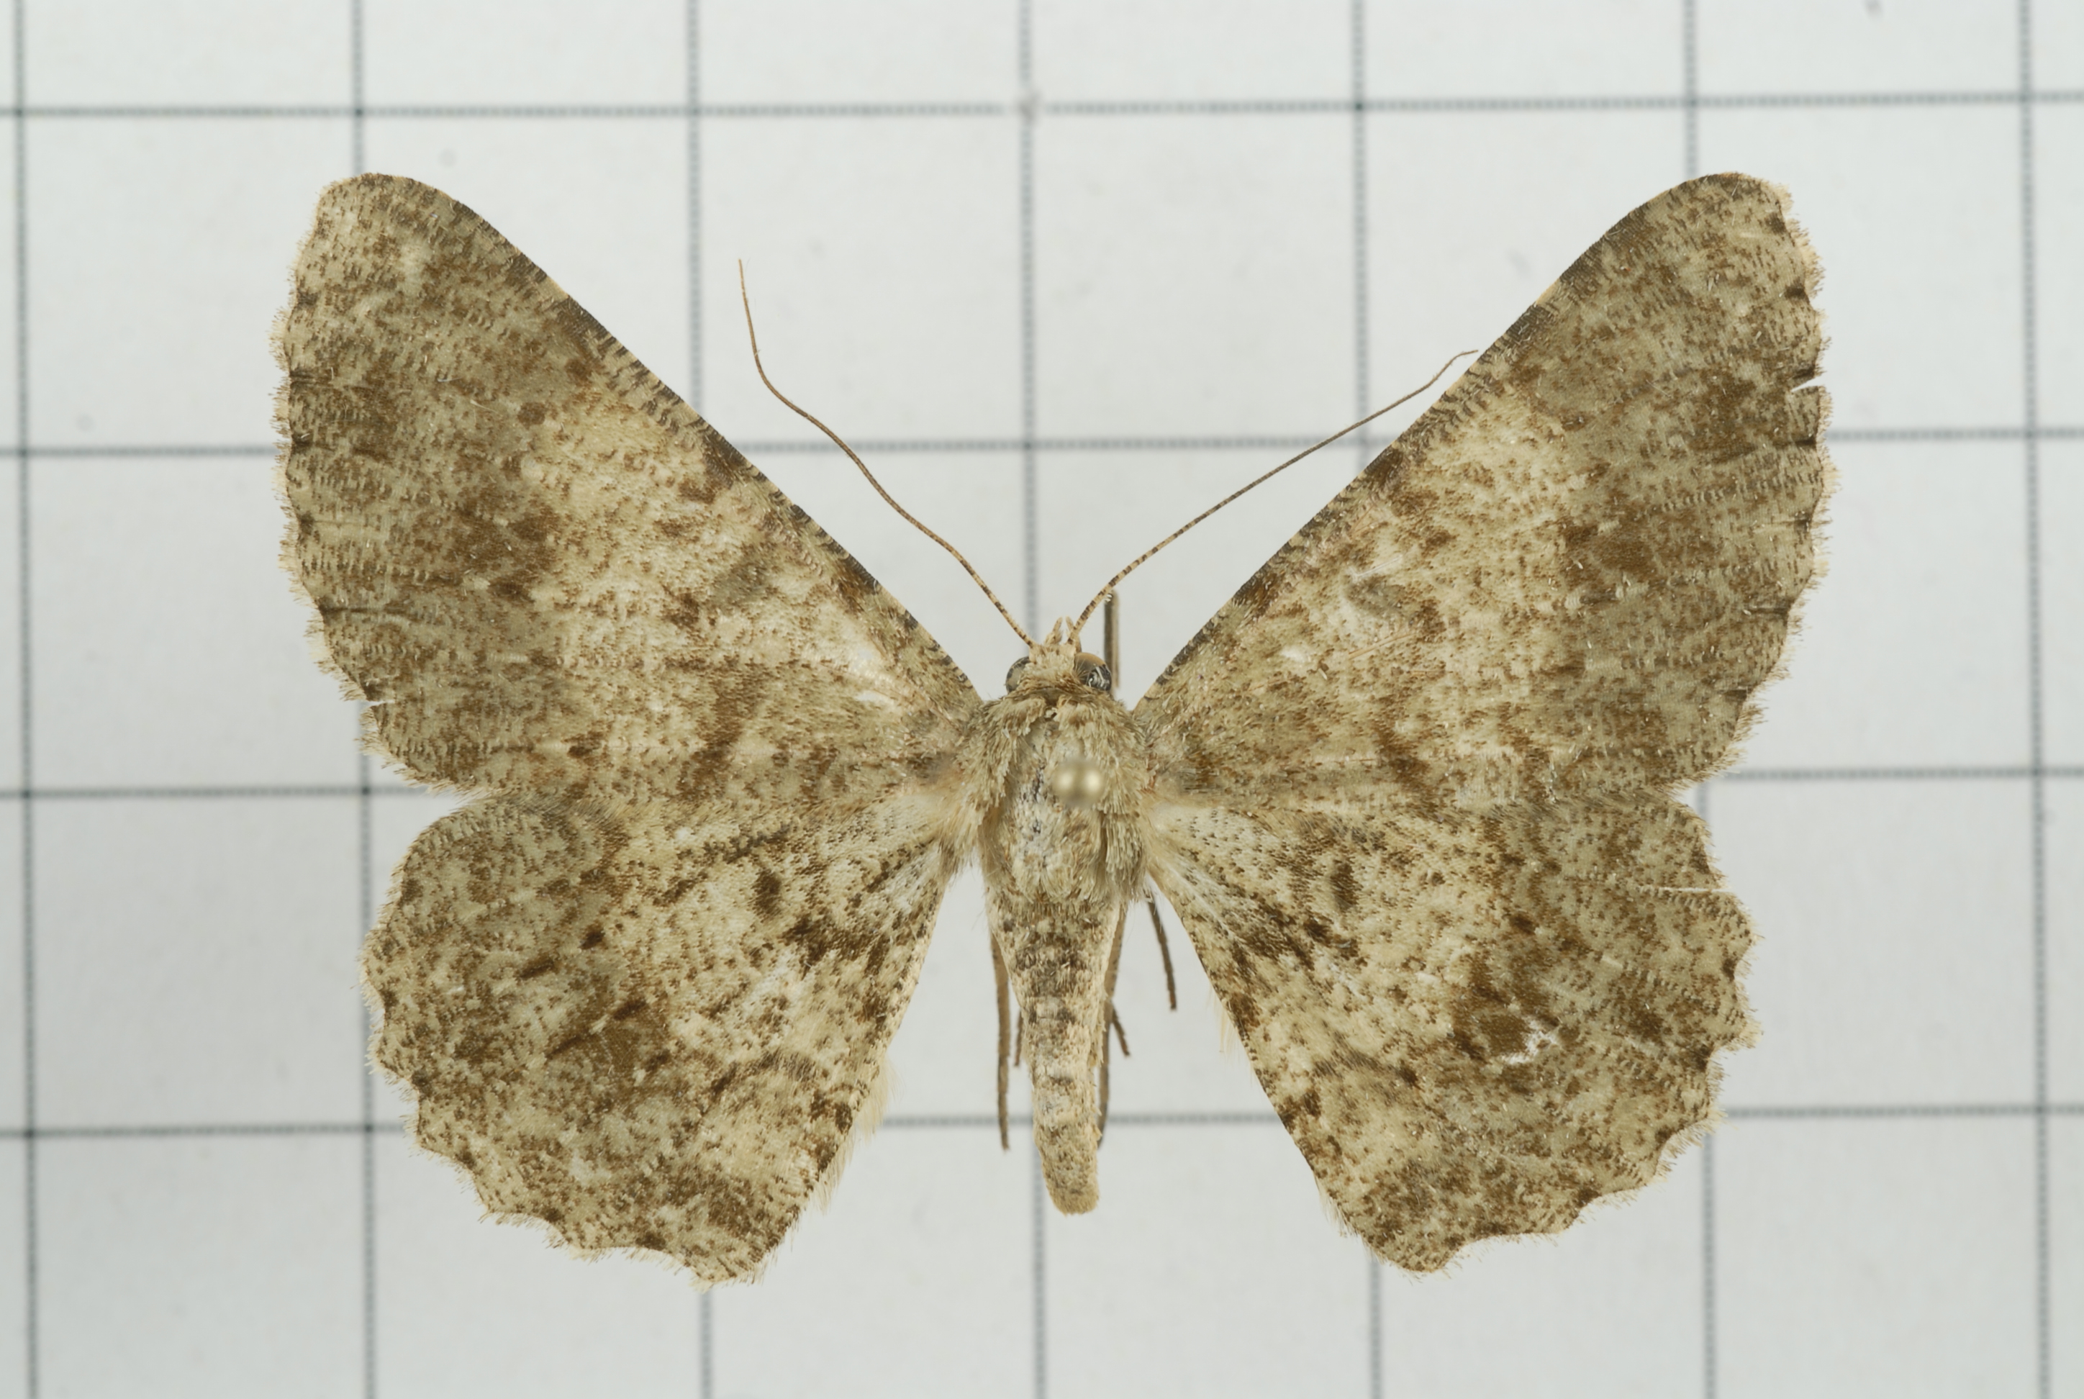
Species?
Racotis boarmiaria
